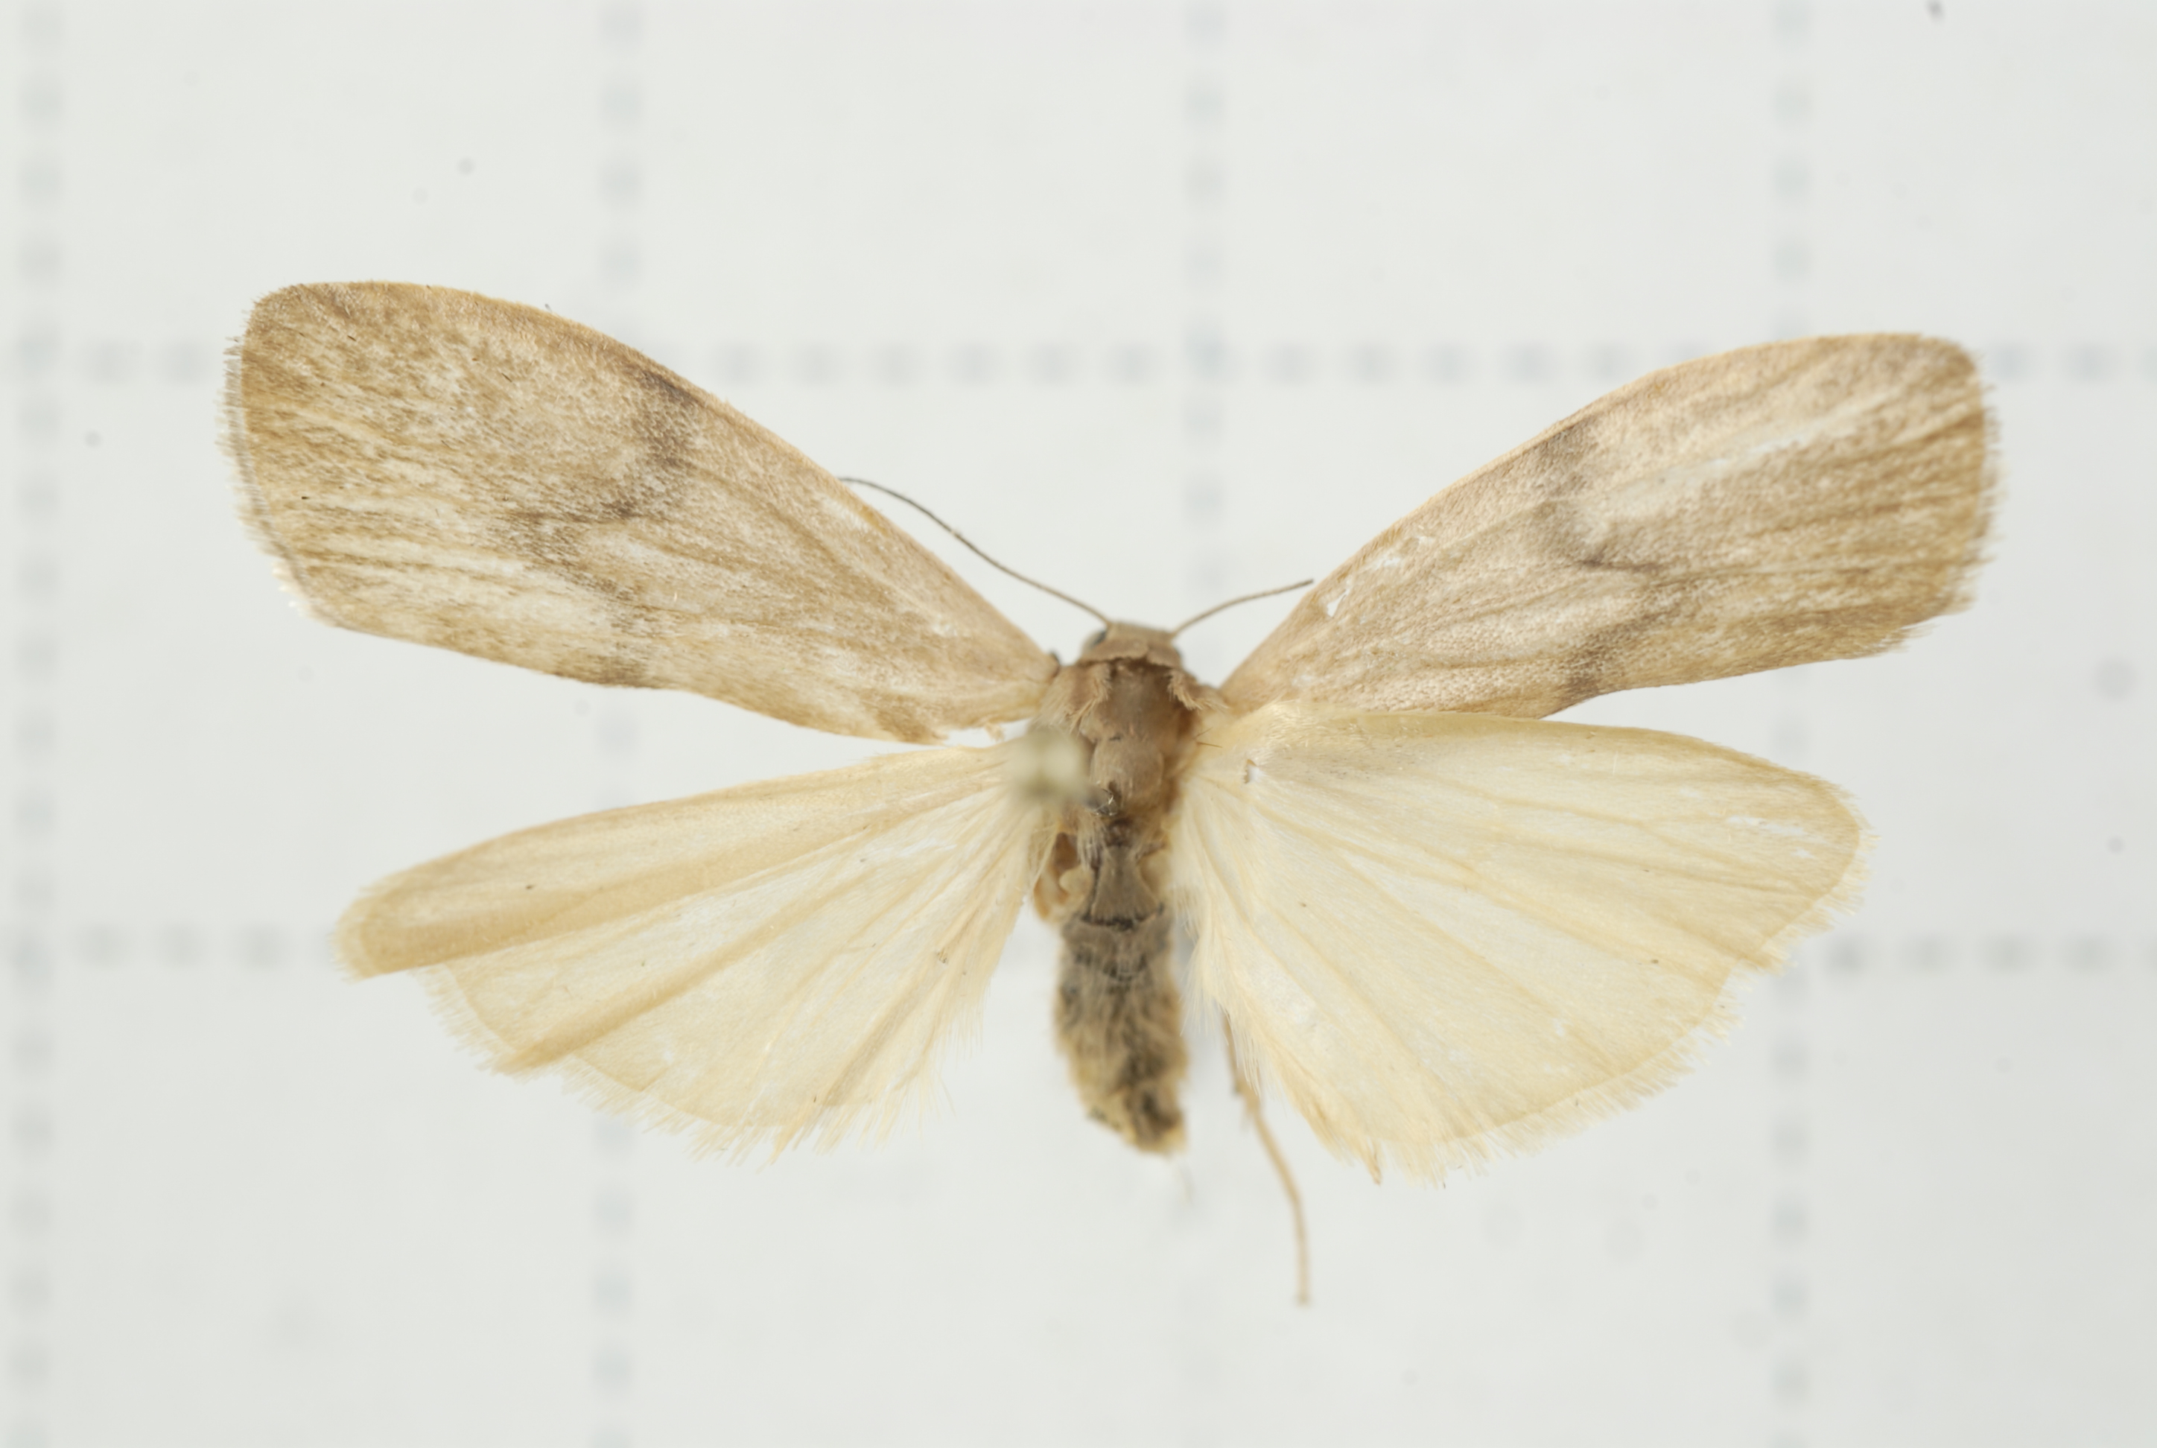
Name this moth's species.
Teuloma tainebula
